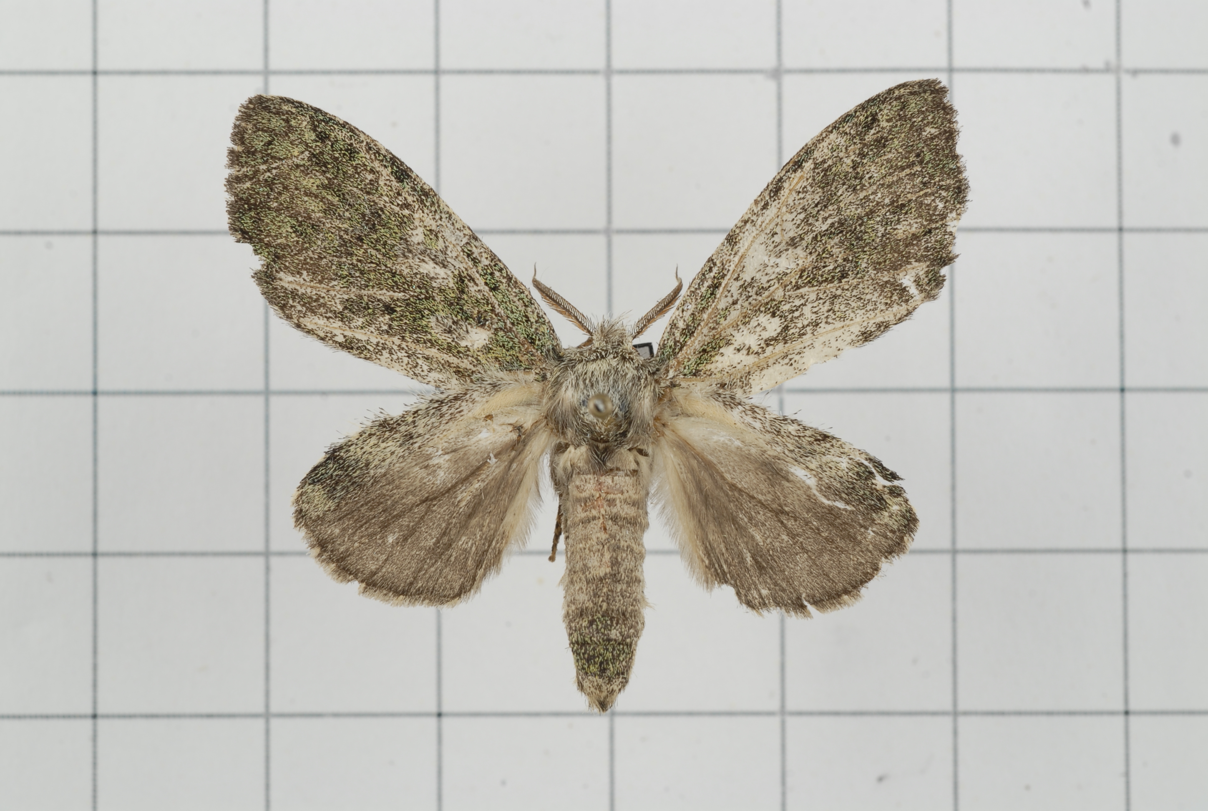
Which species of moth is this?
Syntypistis viridipicta
